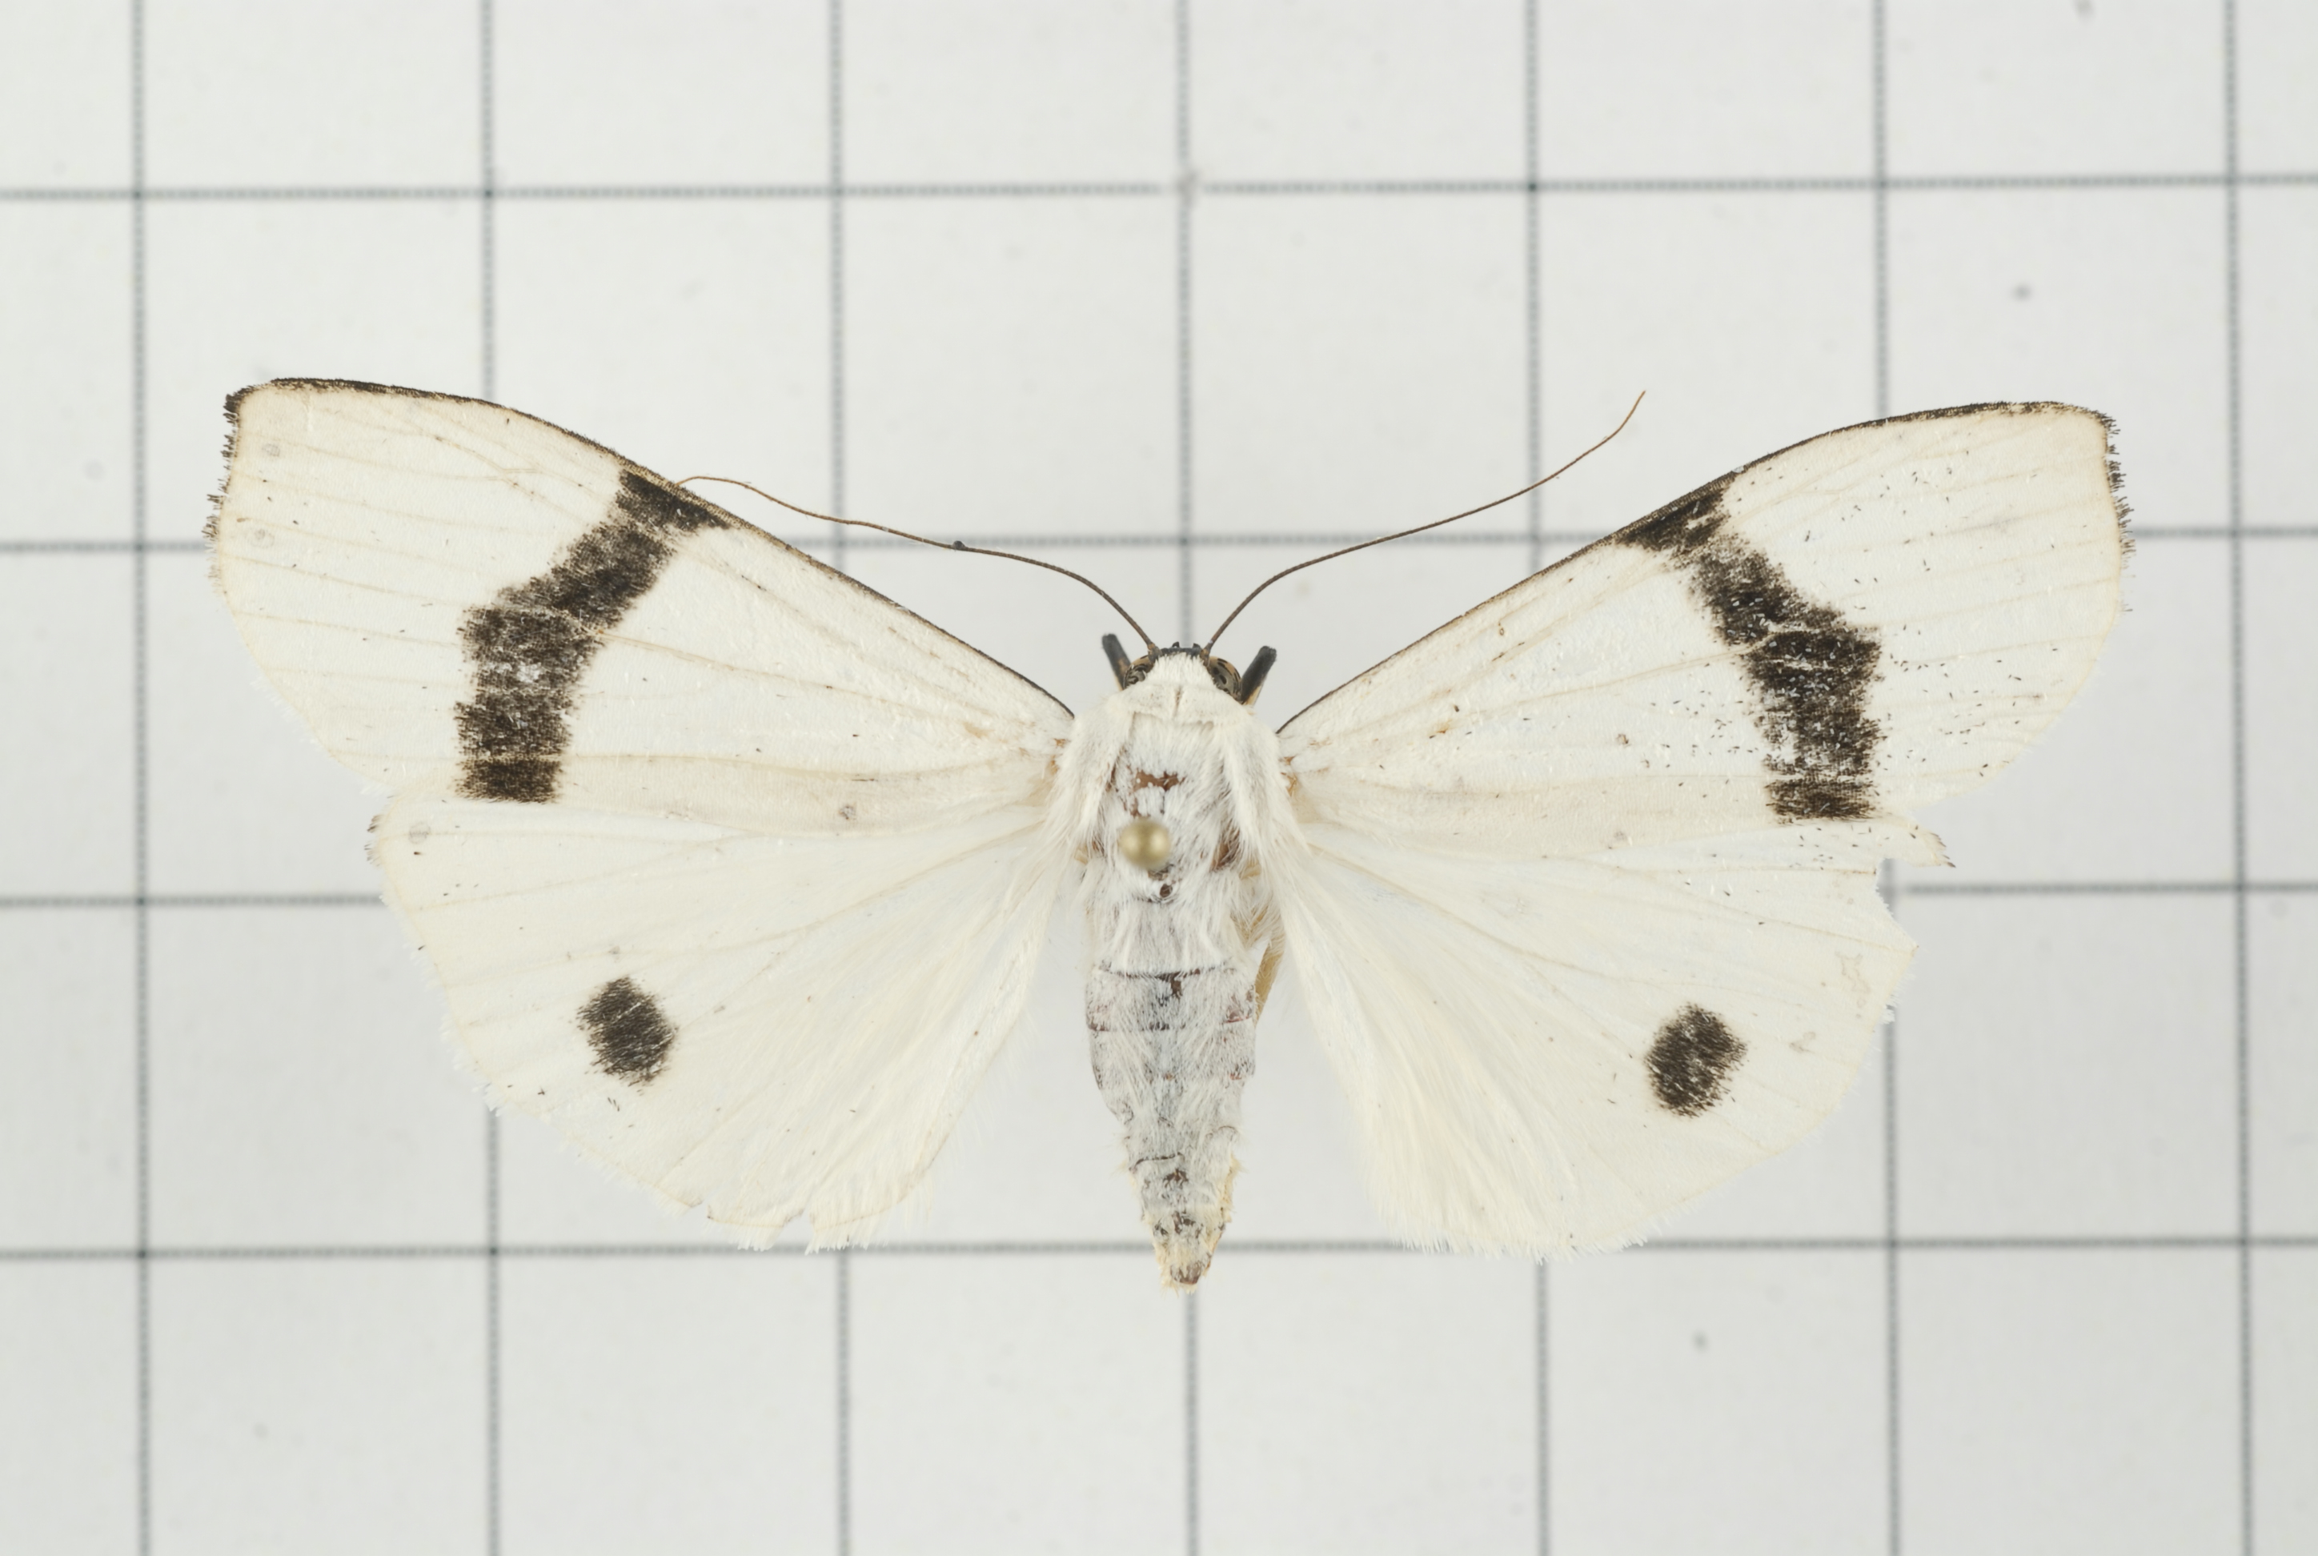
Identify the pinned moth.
Vamuna alboluteora
